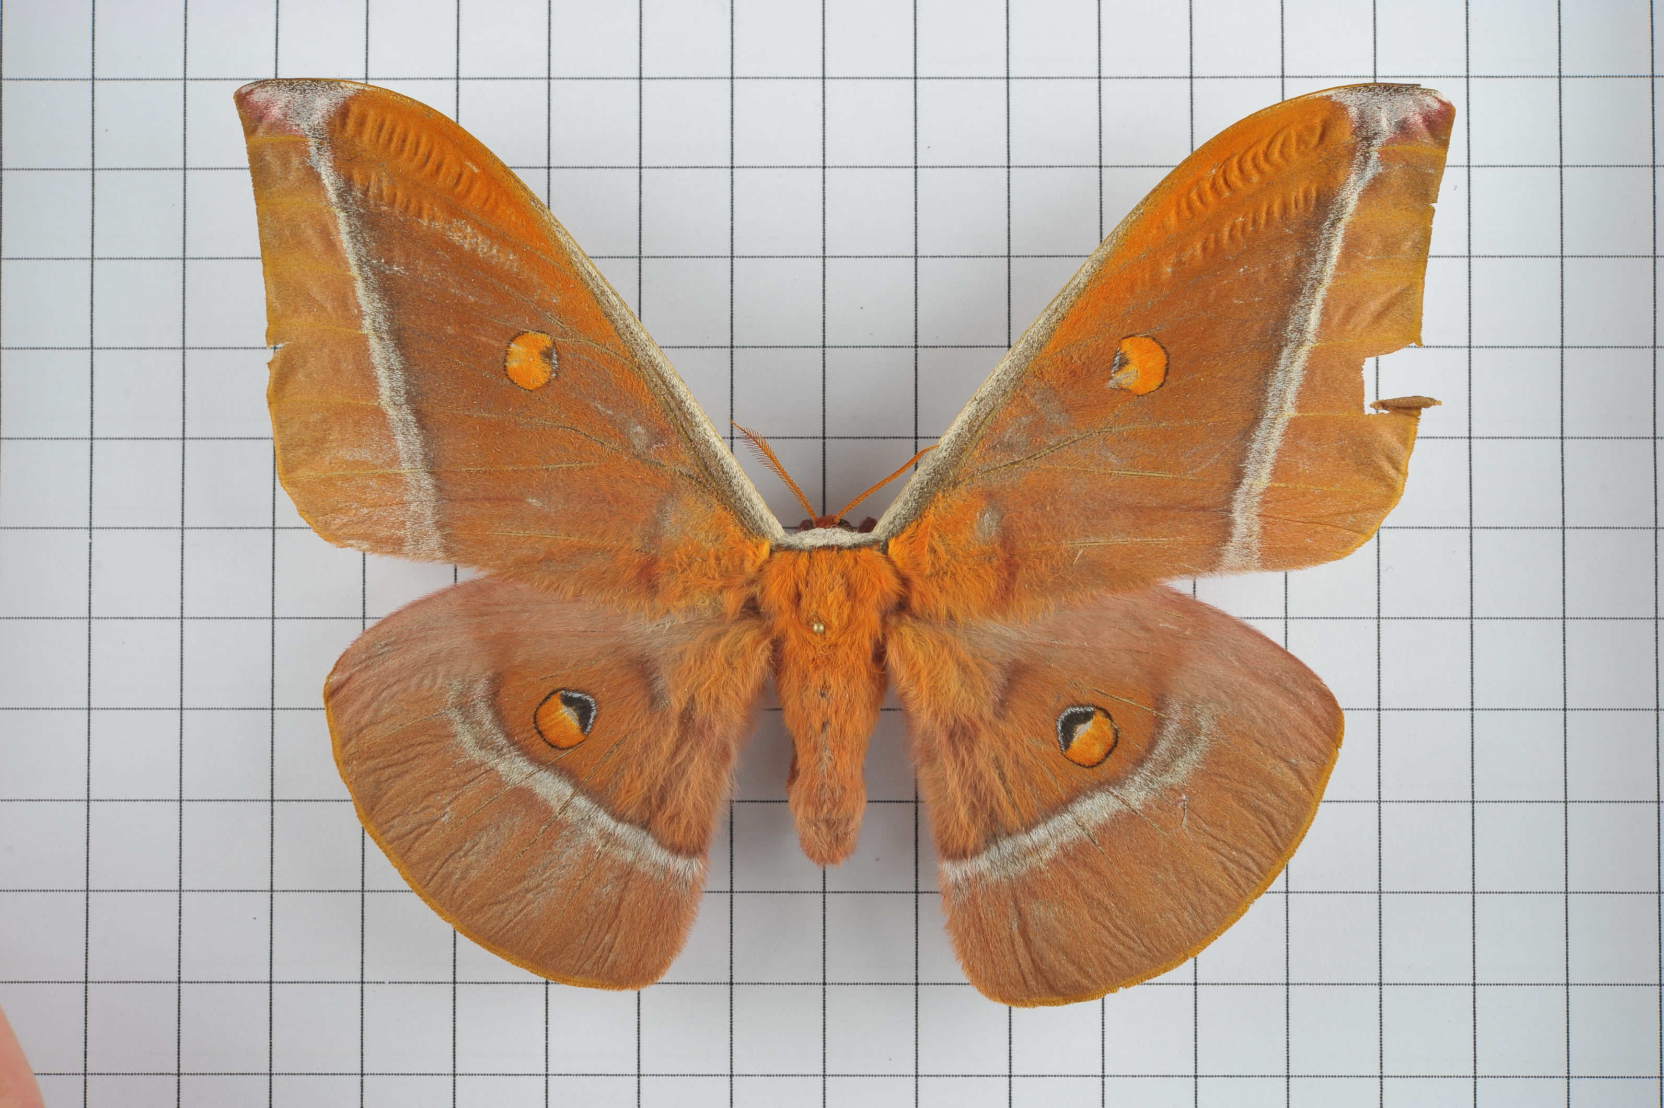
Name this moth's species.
Antheraea formosana
